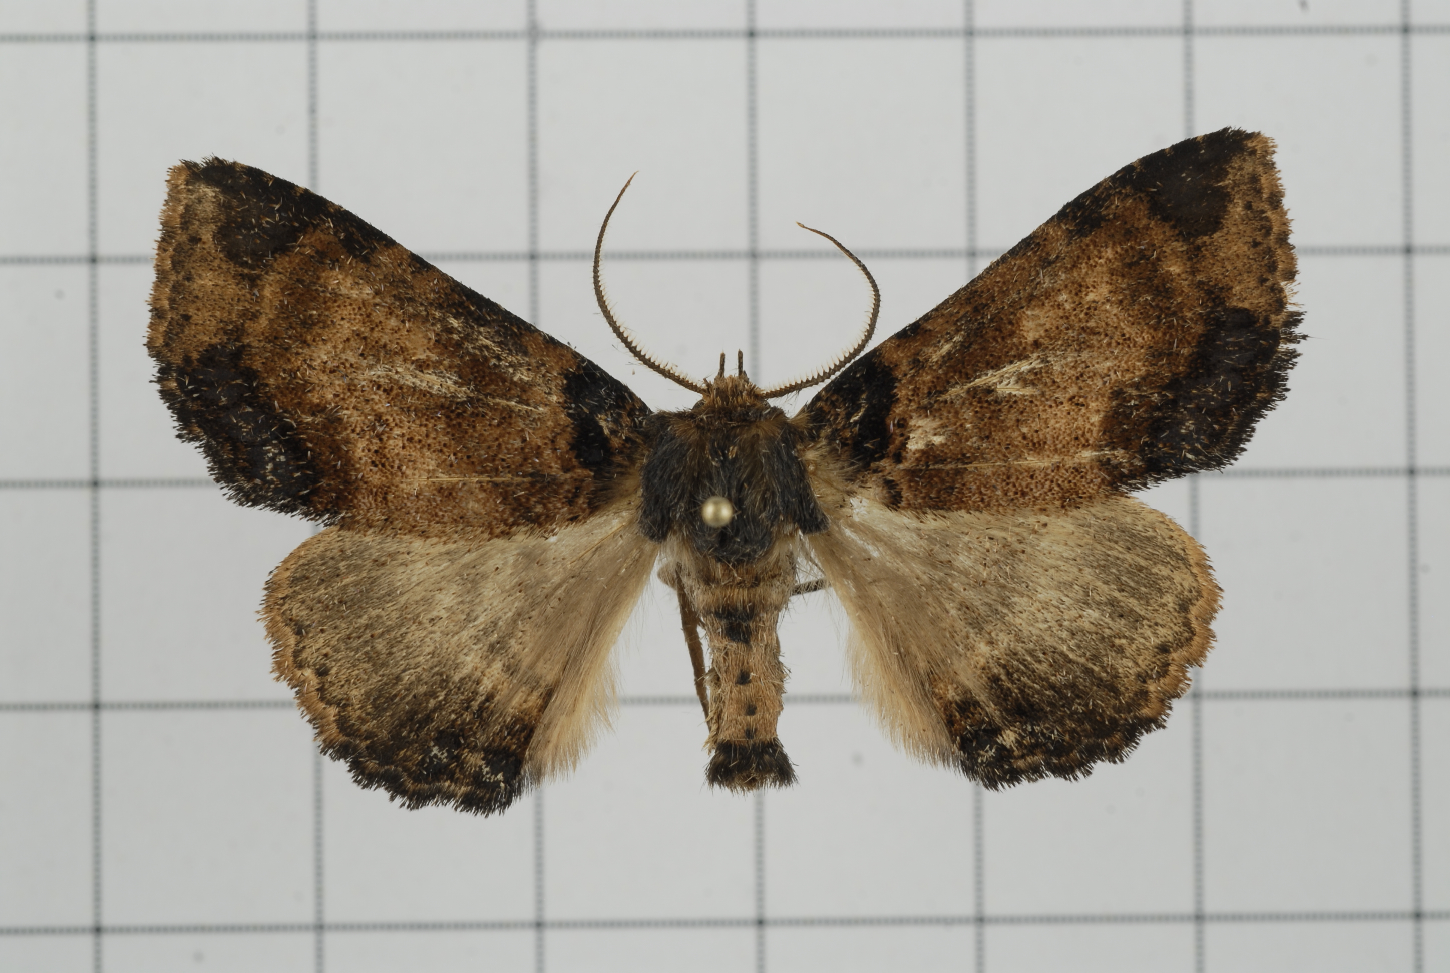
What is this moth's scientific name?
Sypnoides pannosa
